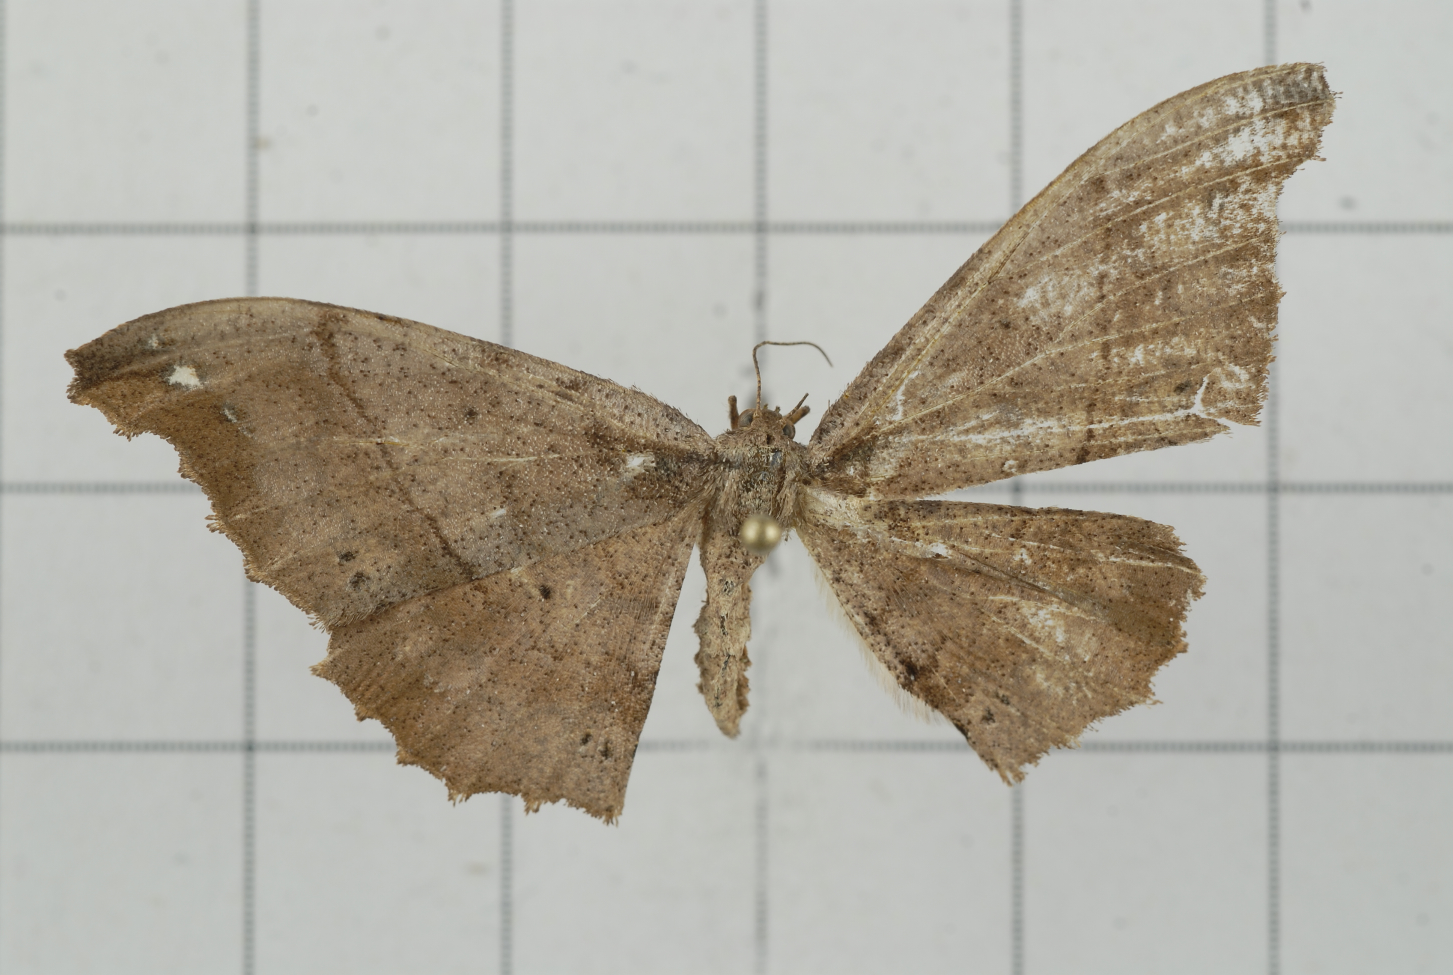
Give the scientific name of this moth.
Hyposidra infixaria
